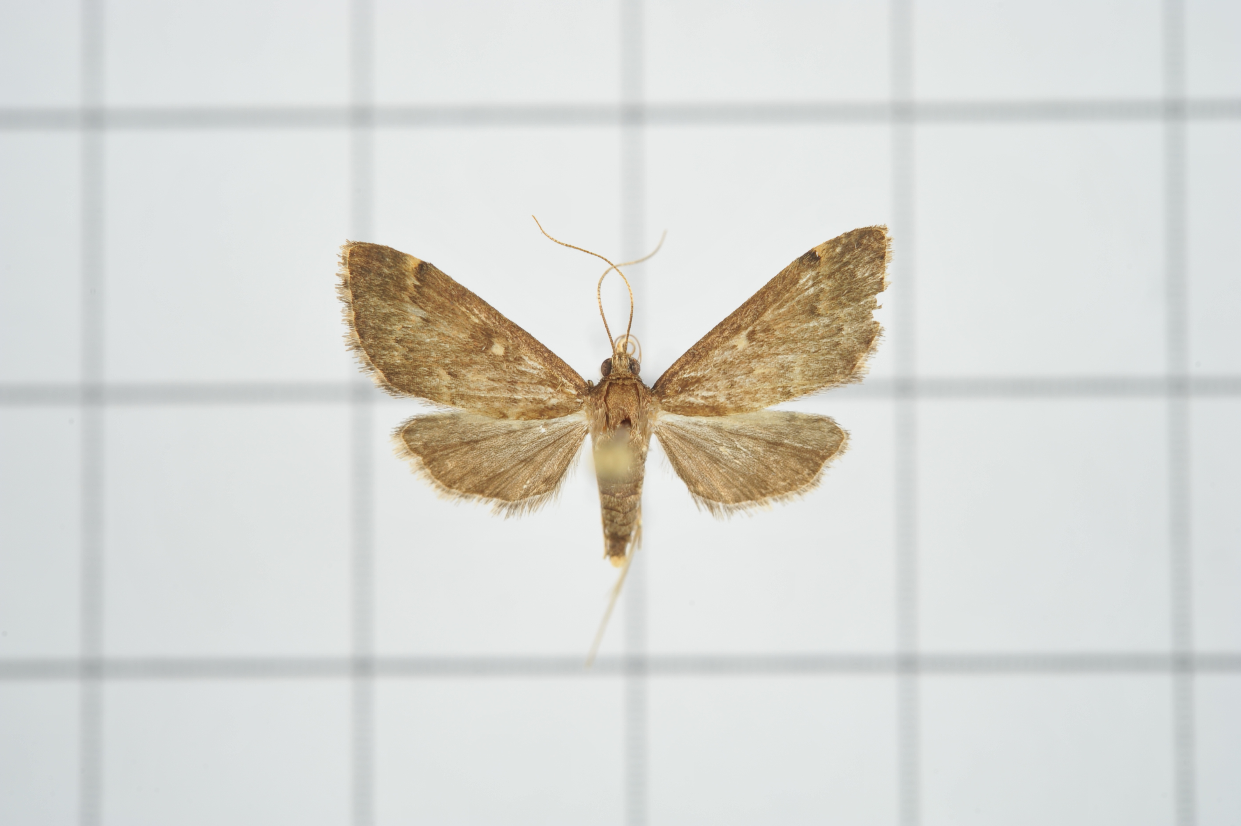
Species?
Camptomastix hisbonalis
